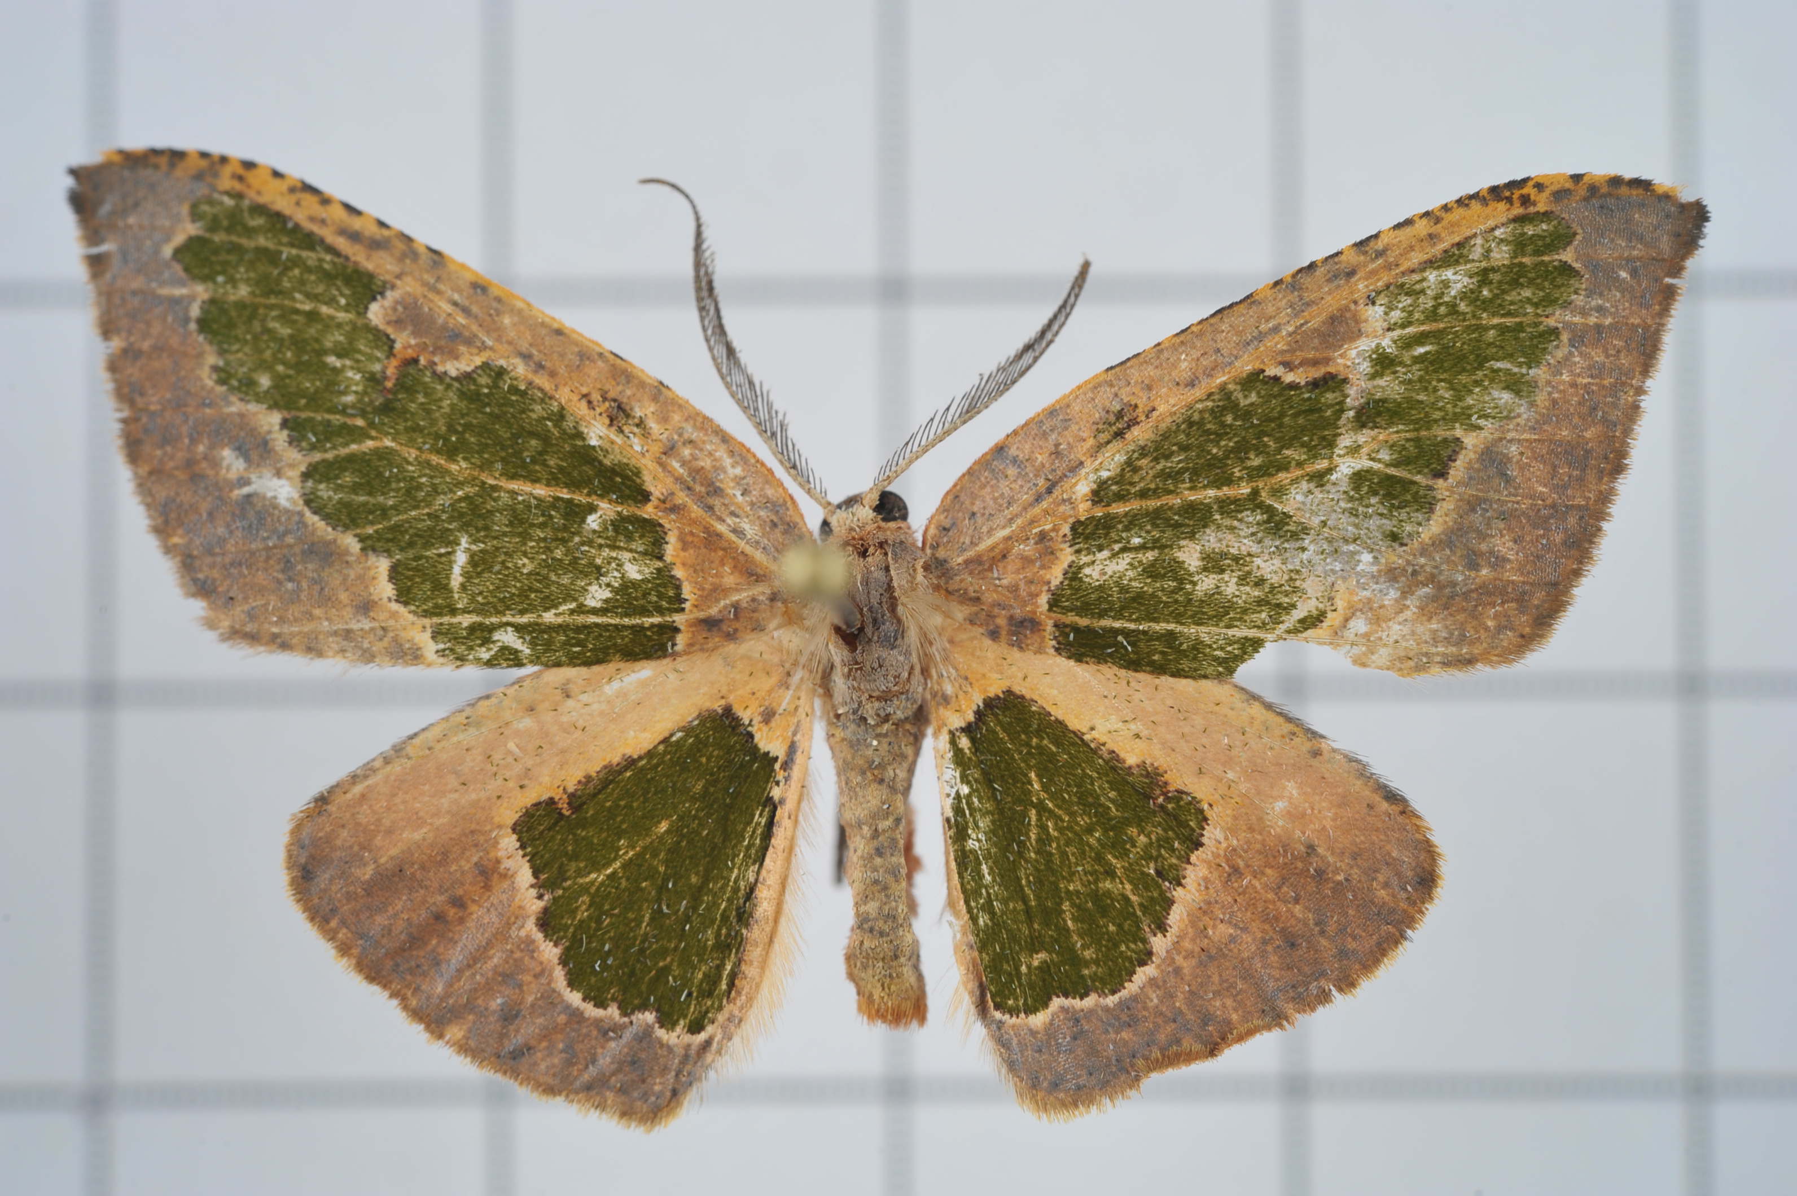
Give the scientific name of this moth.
Celenna festivaria formosensis
